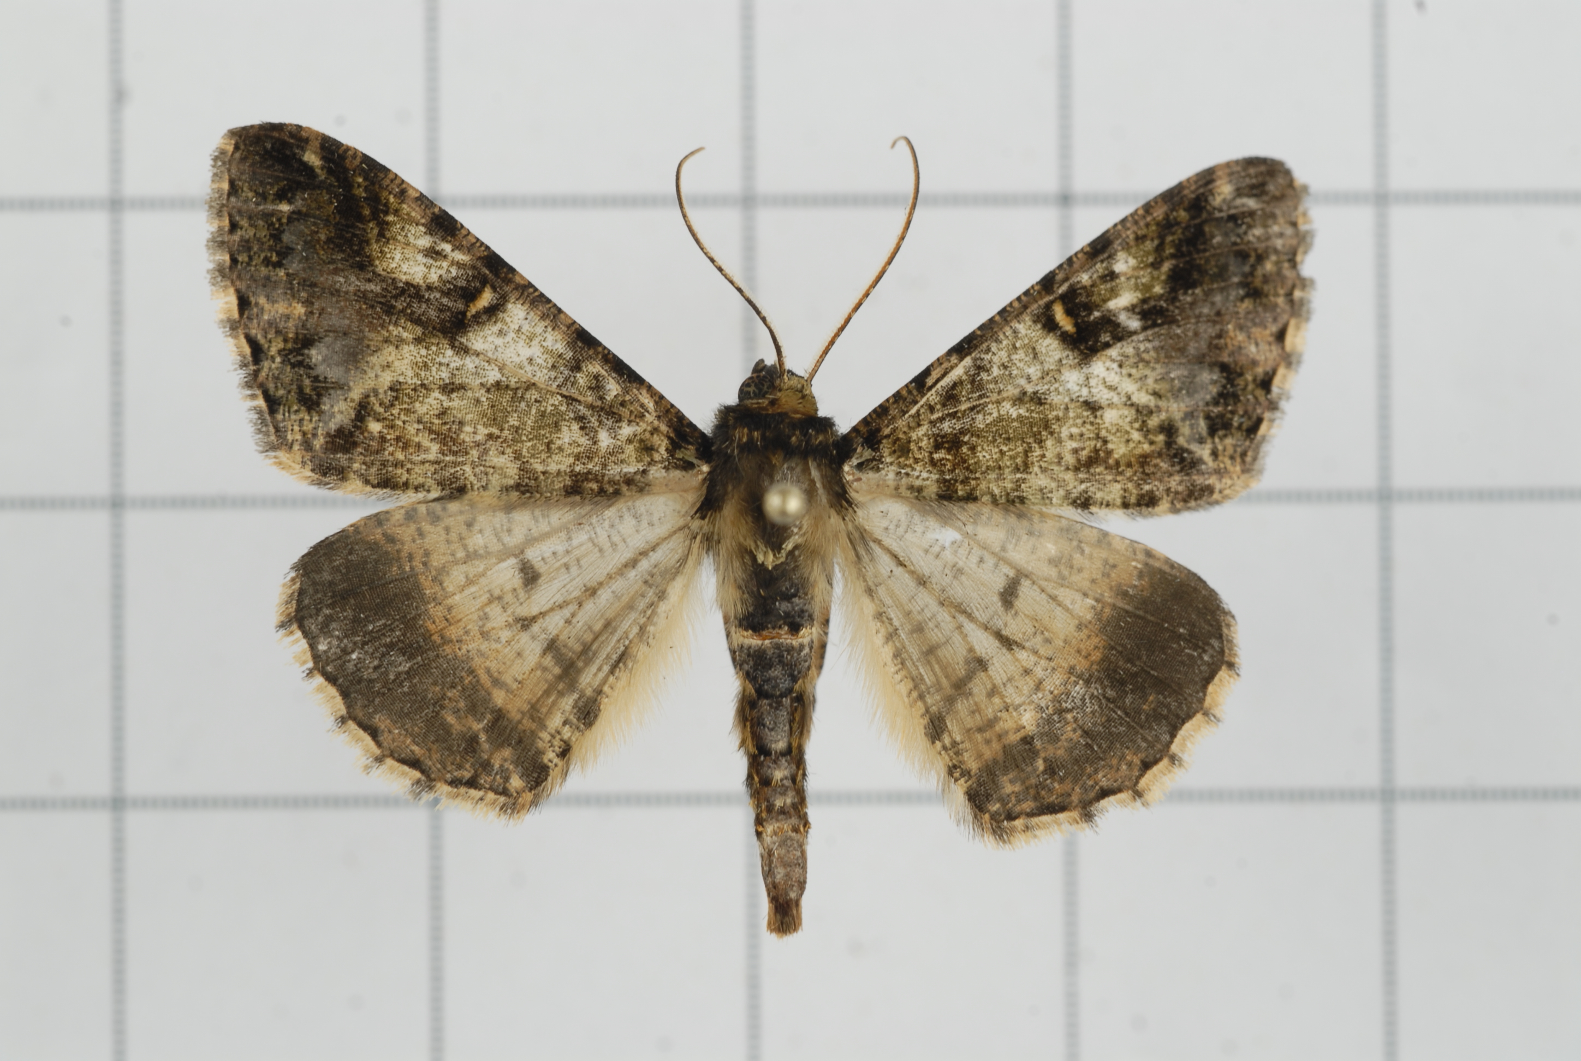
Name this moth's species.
Gasterocome pannosaria orta
